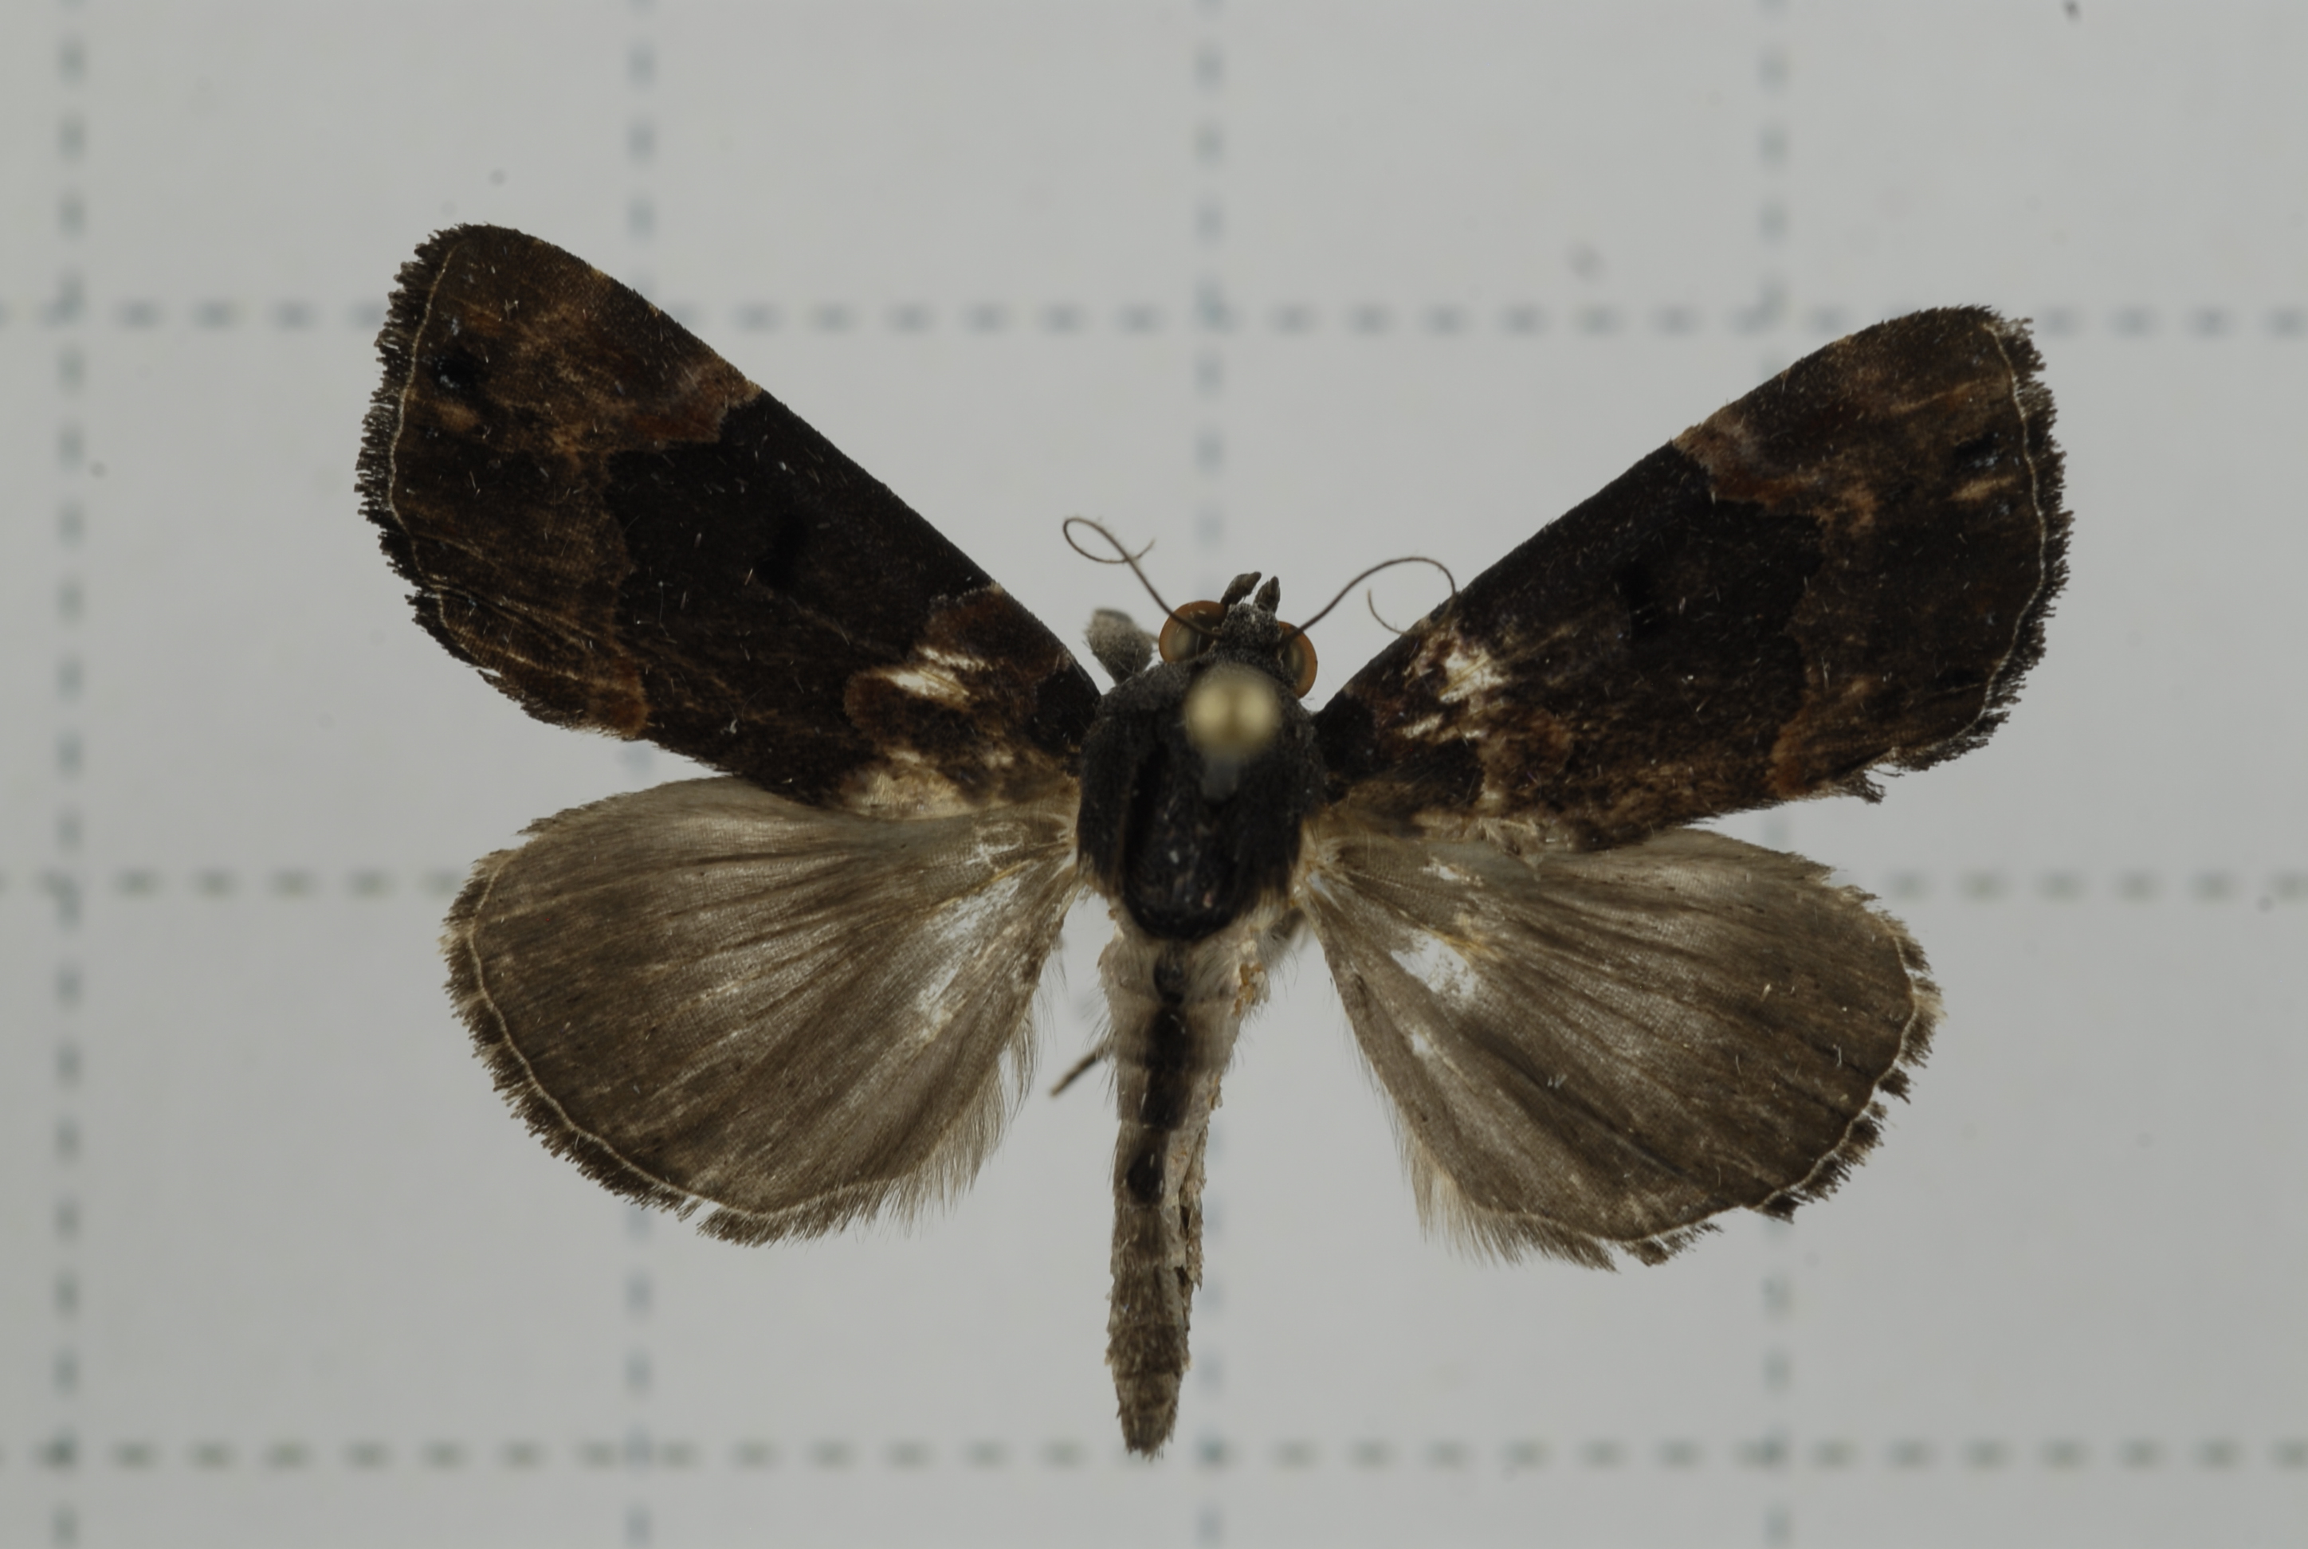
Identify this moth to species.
Dinumma placens
